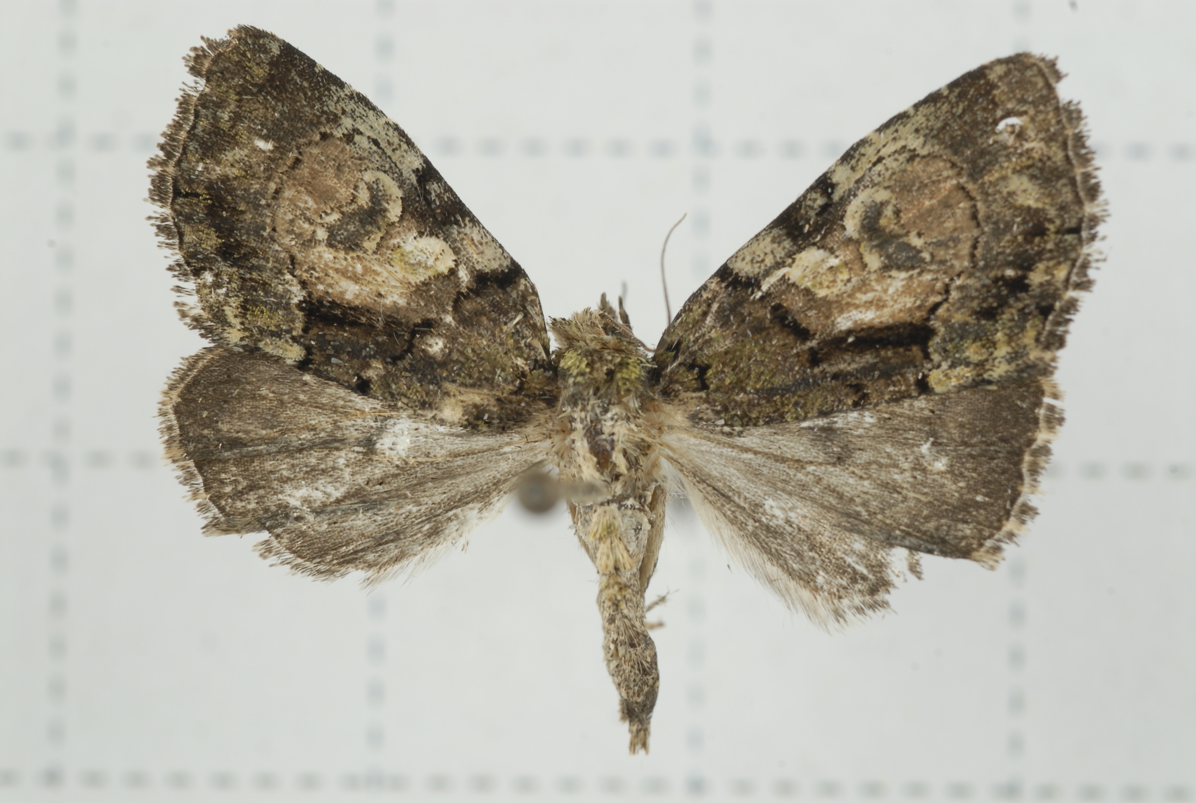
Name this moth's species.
Chytonix variegata
